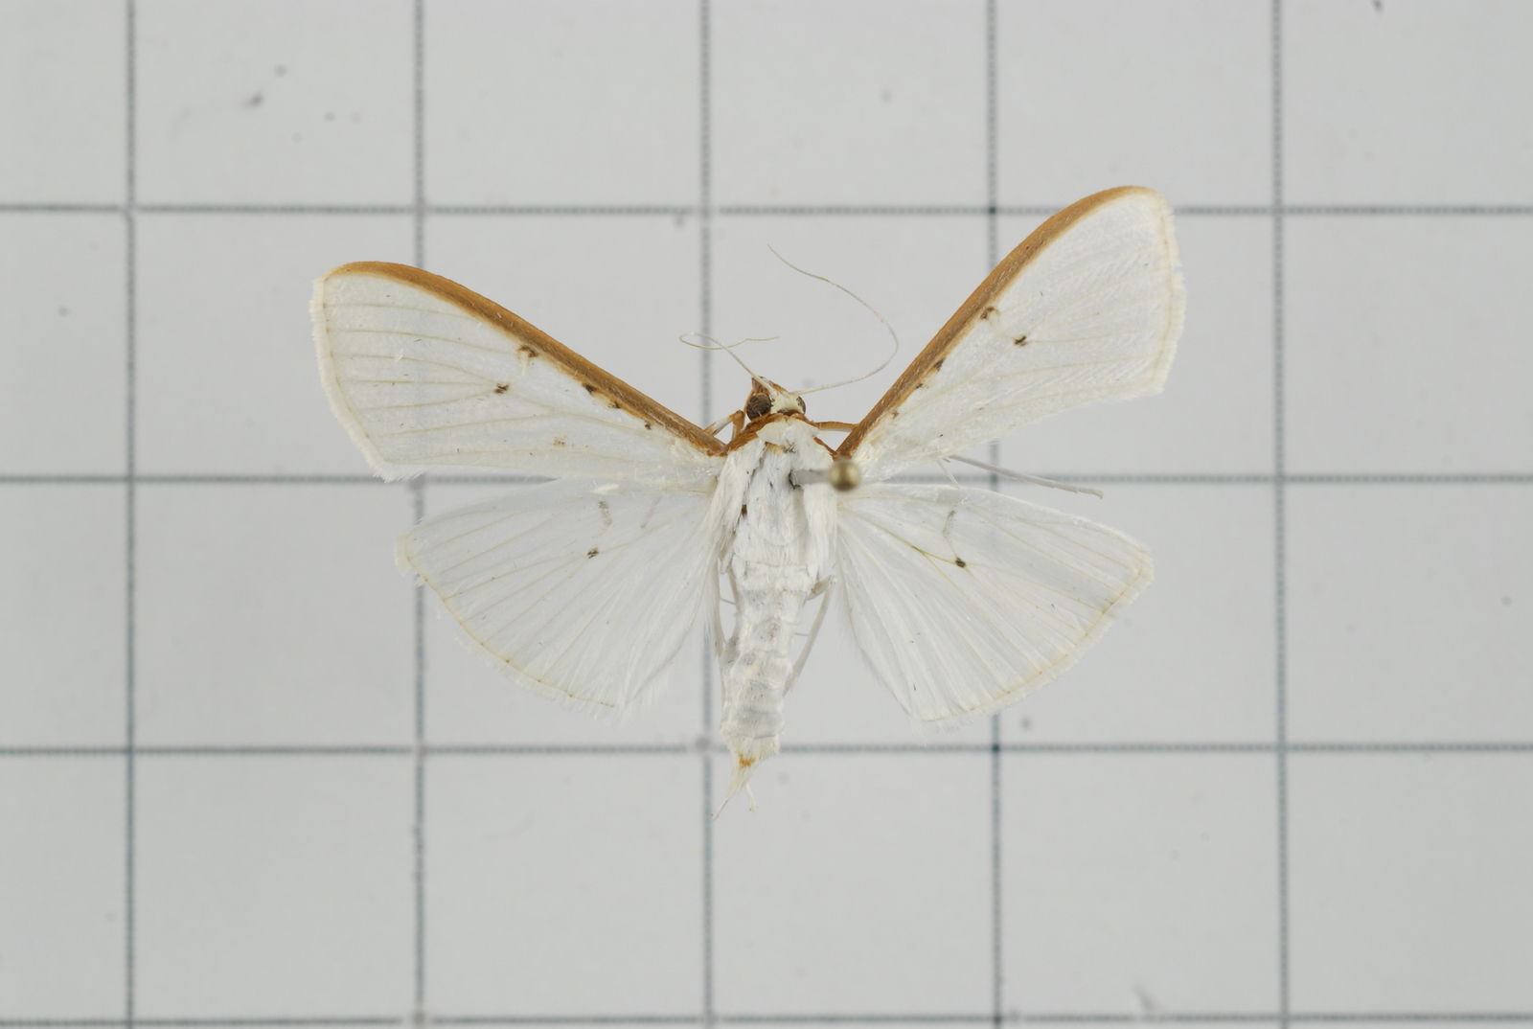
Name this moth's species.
Palpita nigropunctalis
